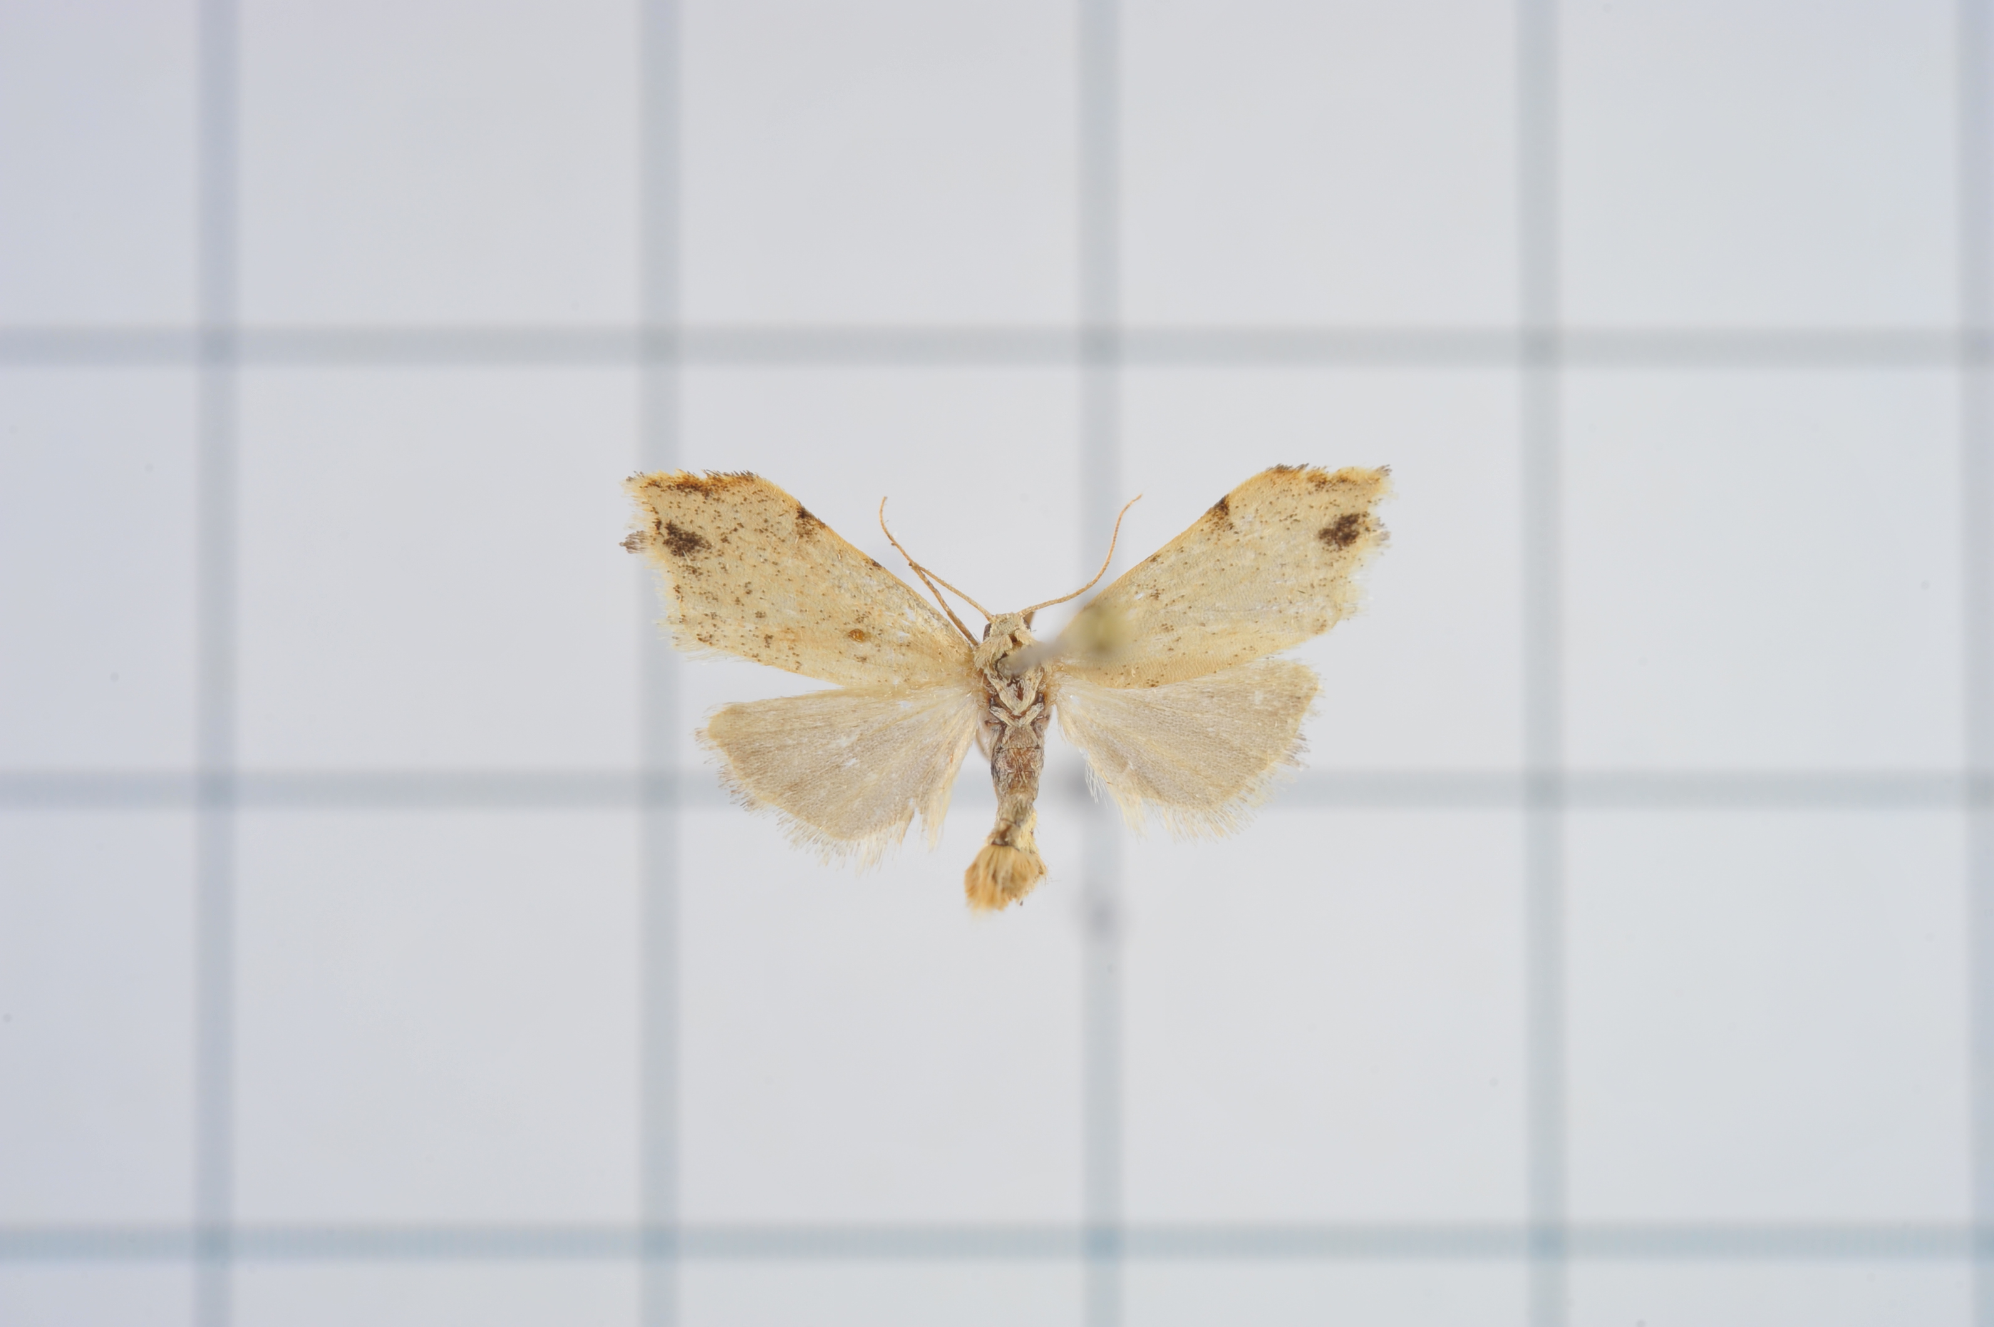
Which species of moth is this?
Oxacme cretacea
